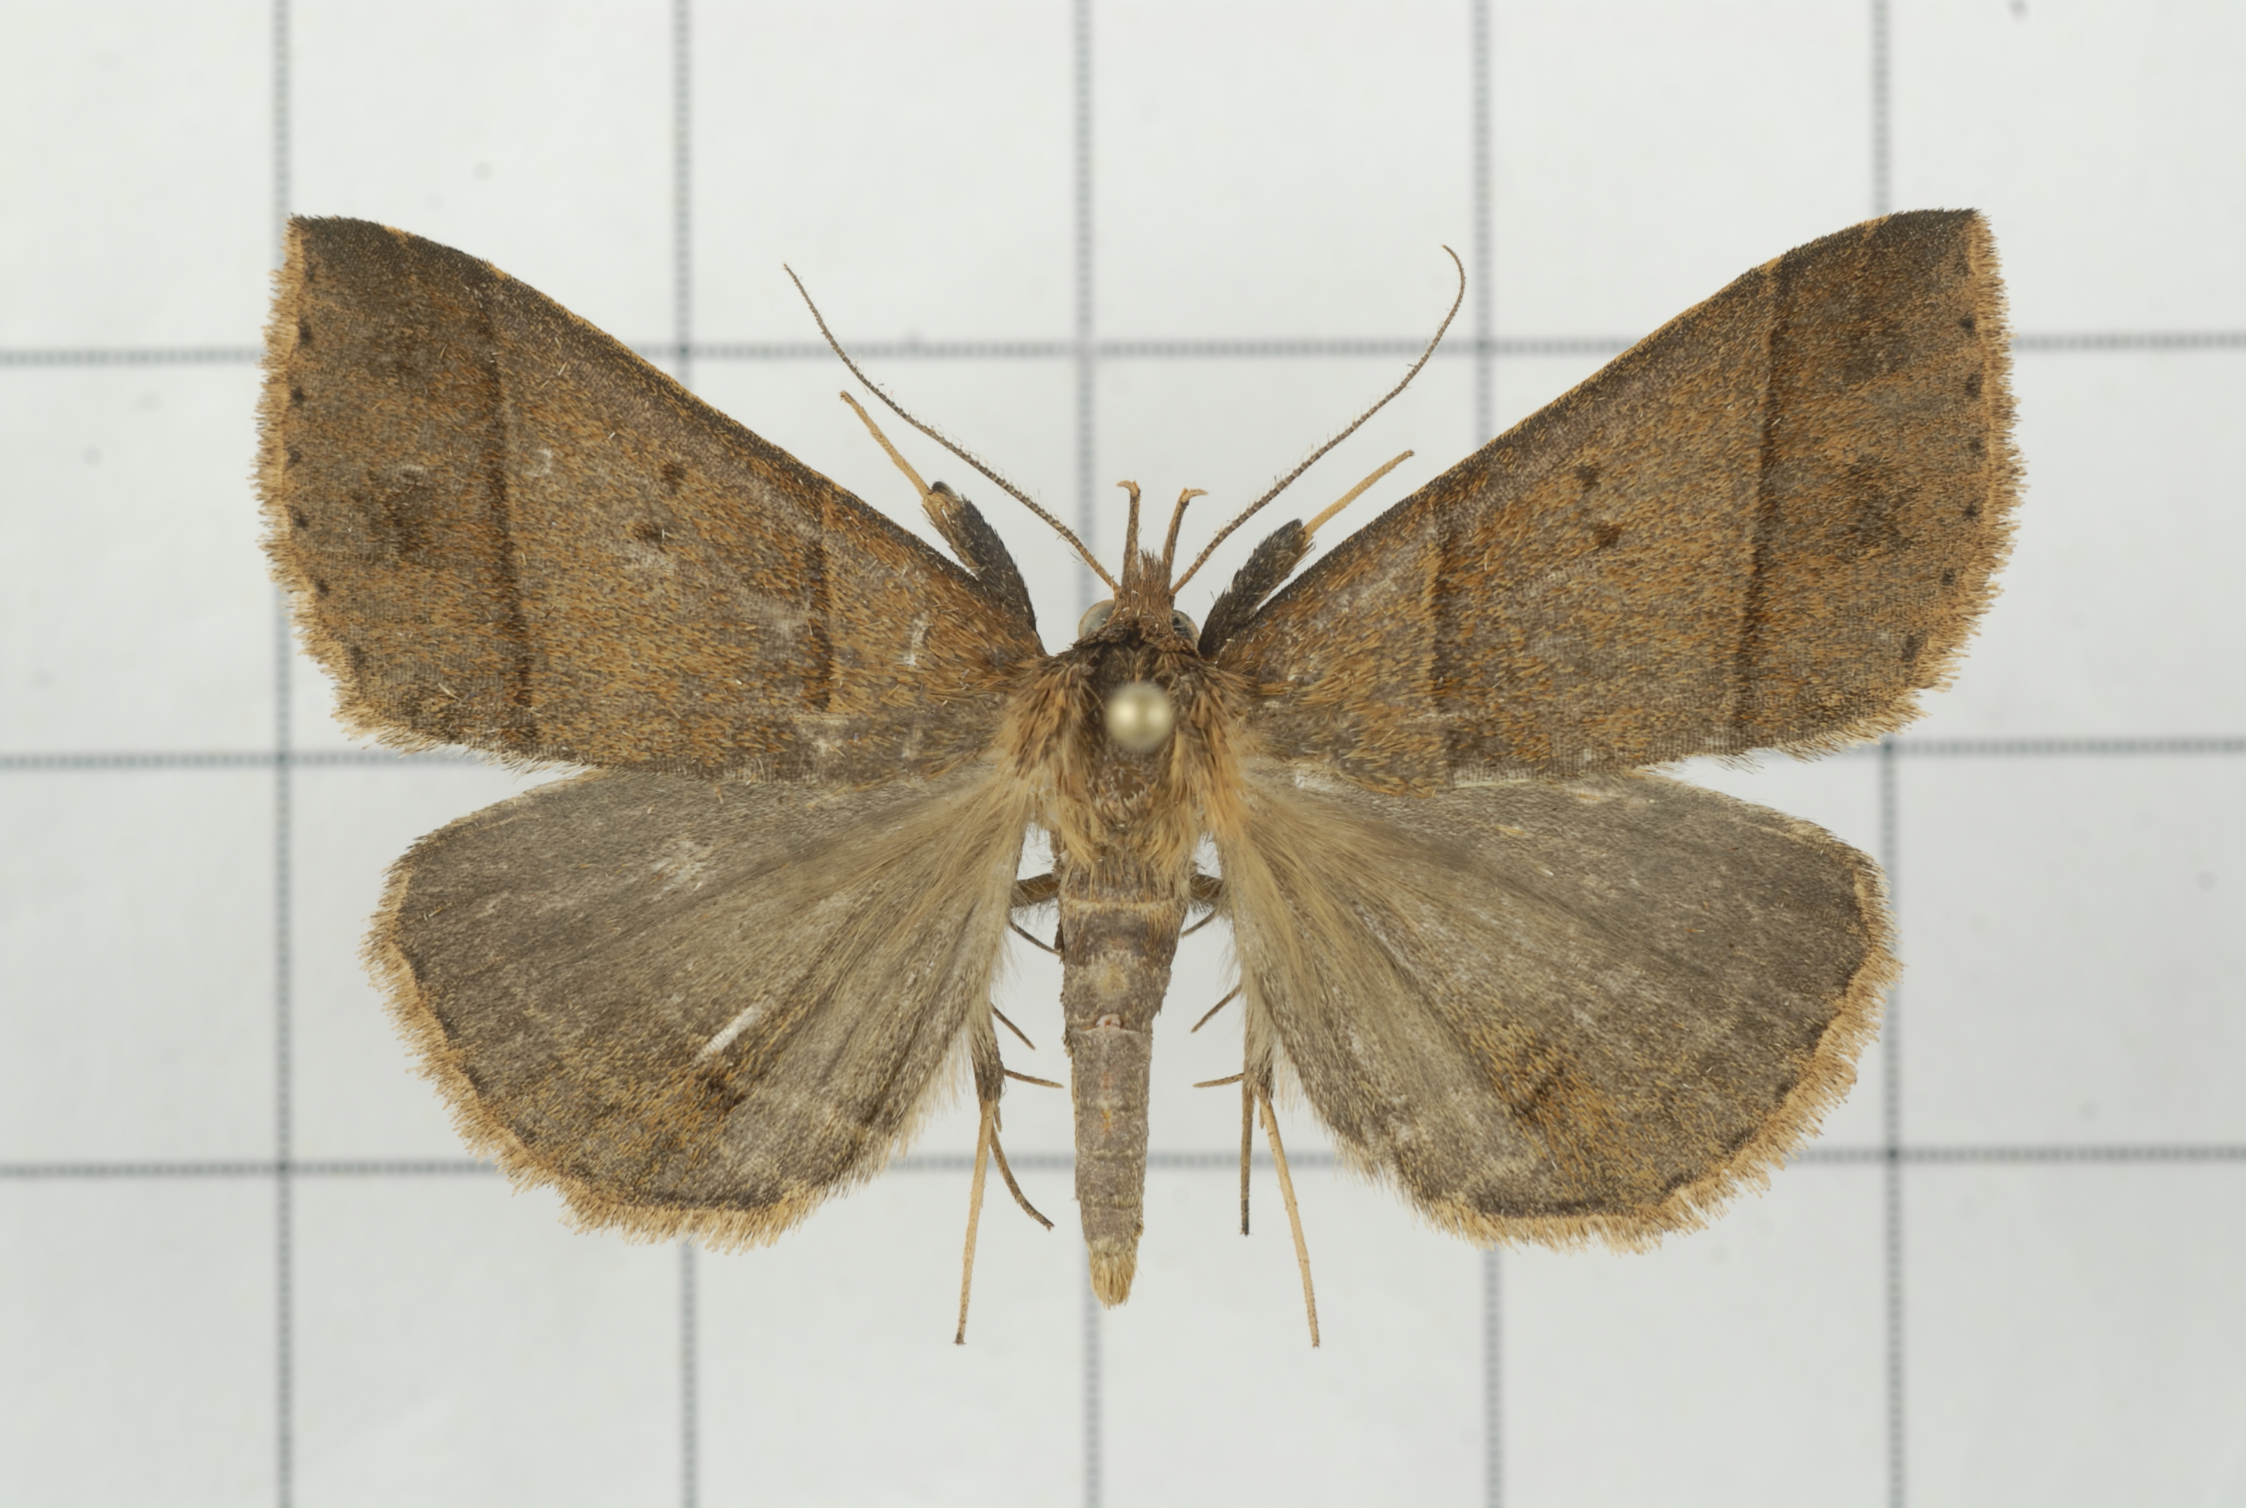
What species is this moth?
Bertula parallela
